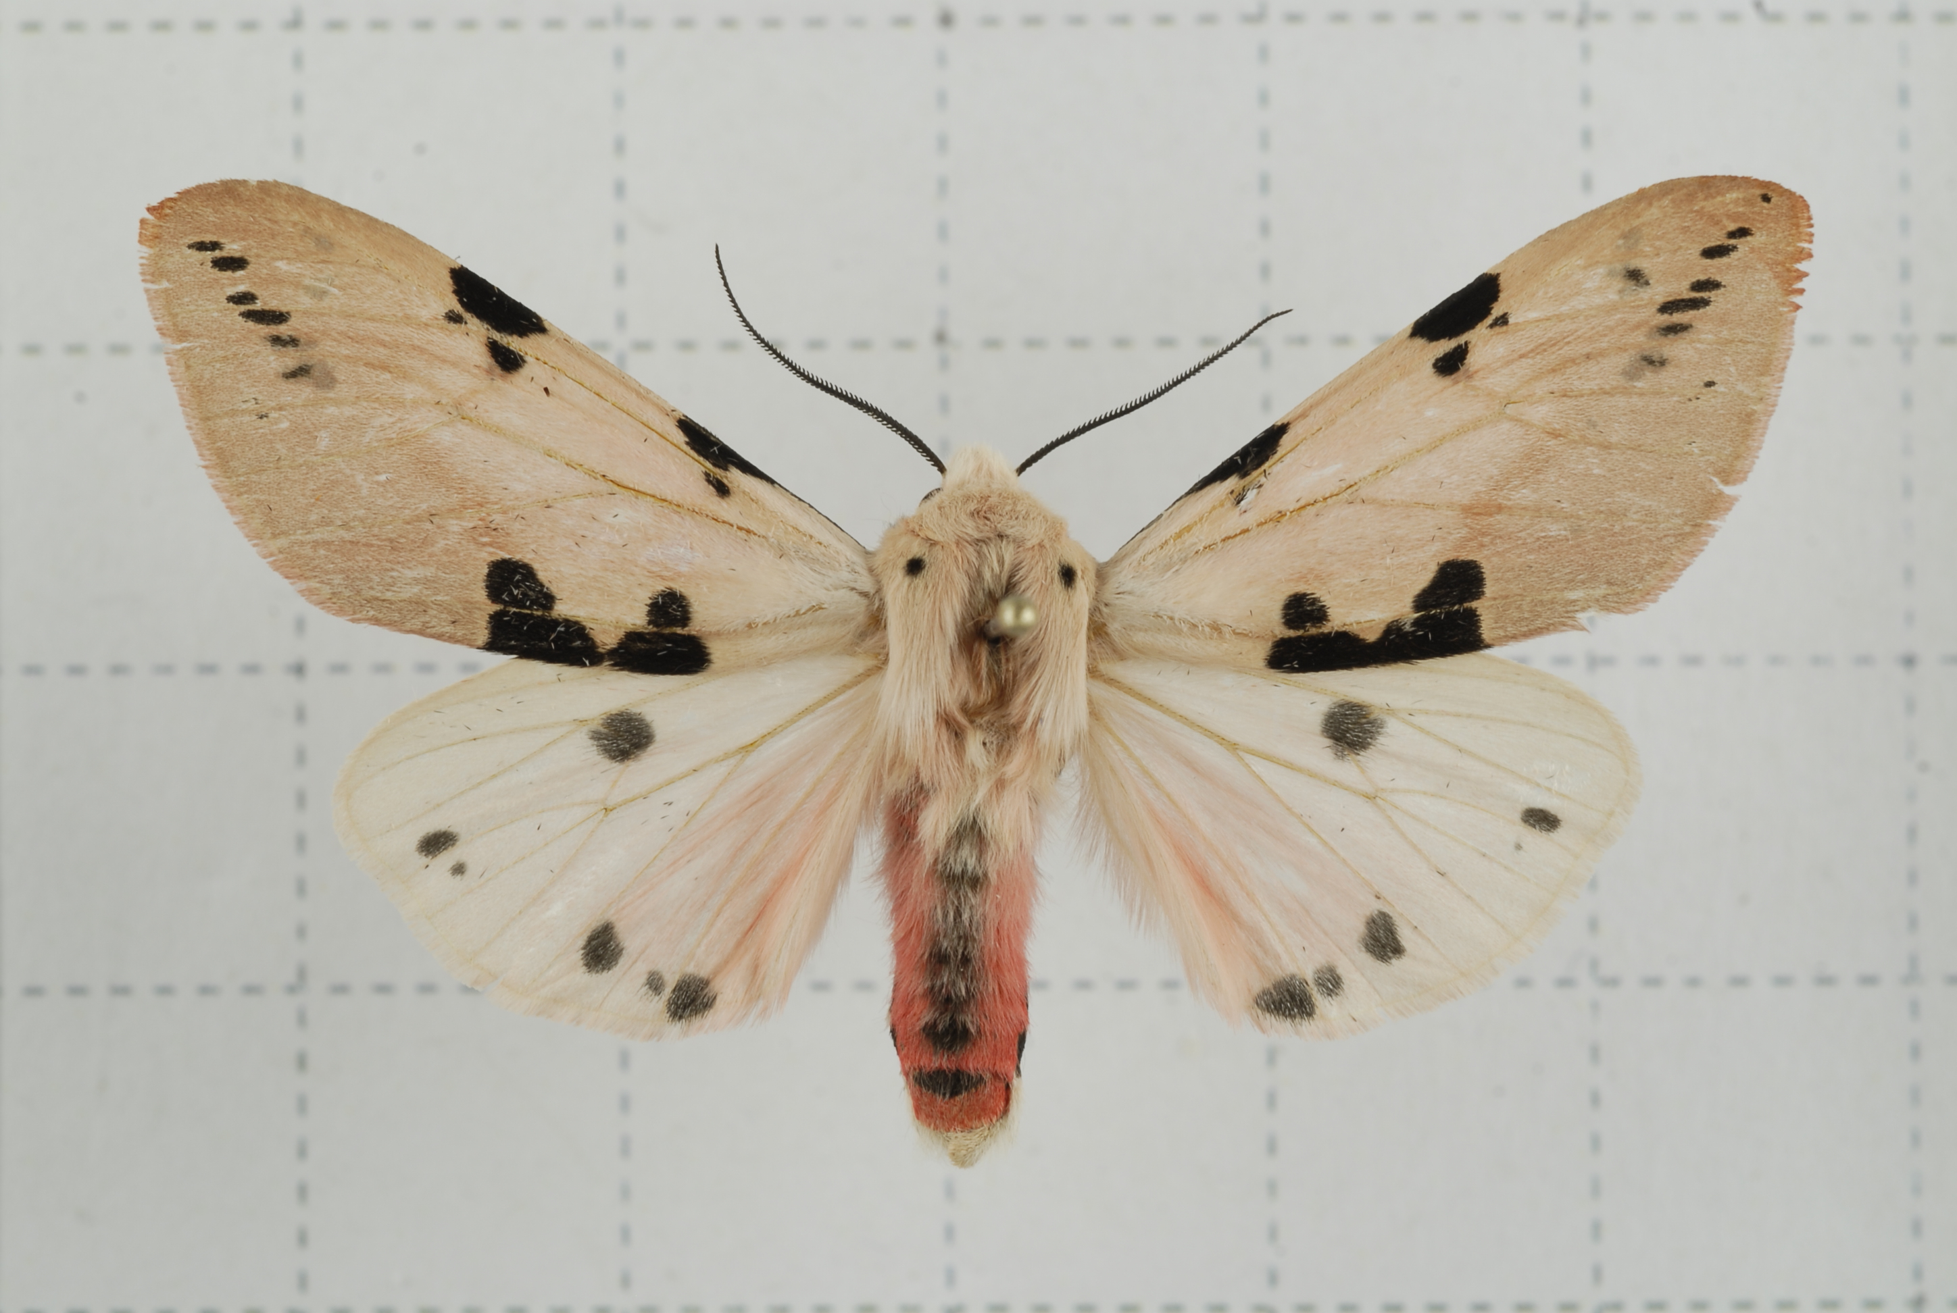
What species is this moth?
Spilarctia clava
